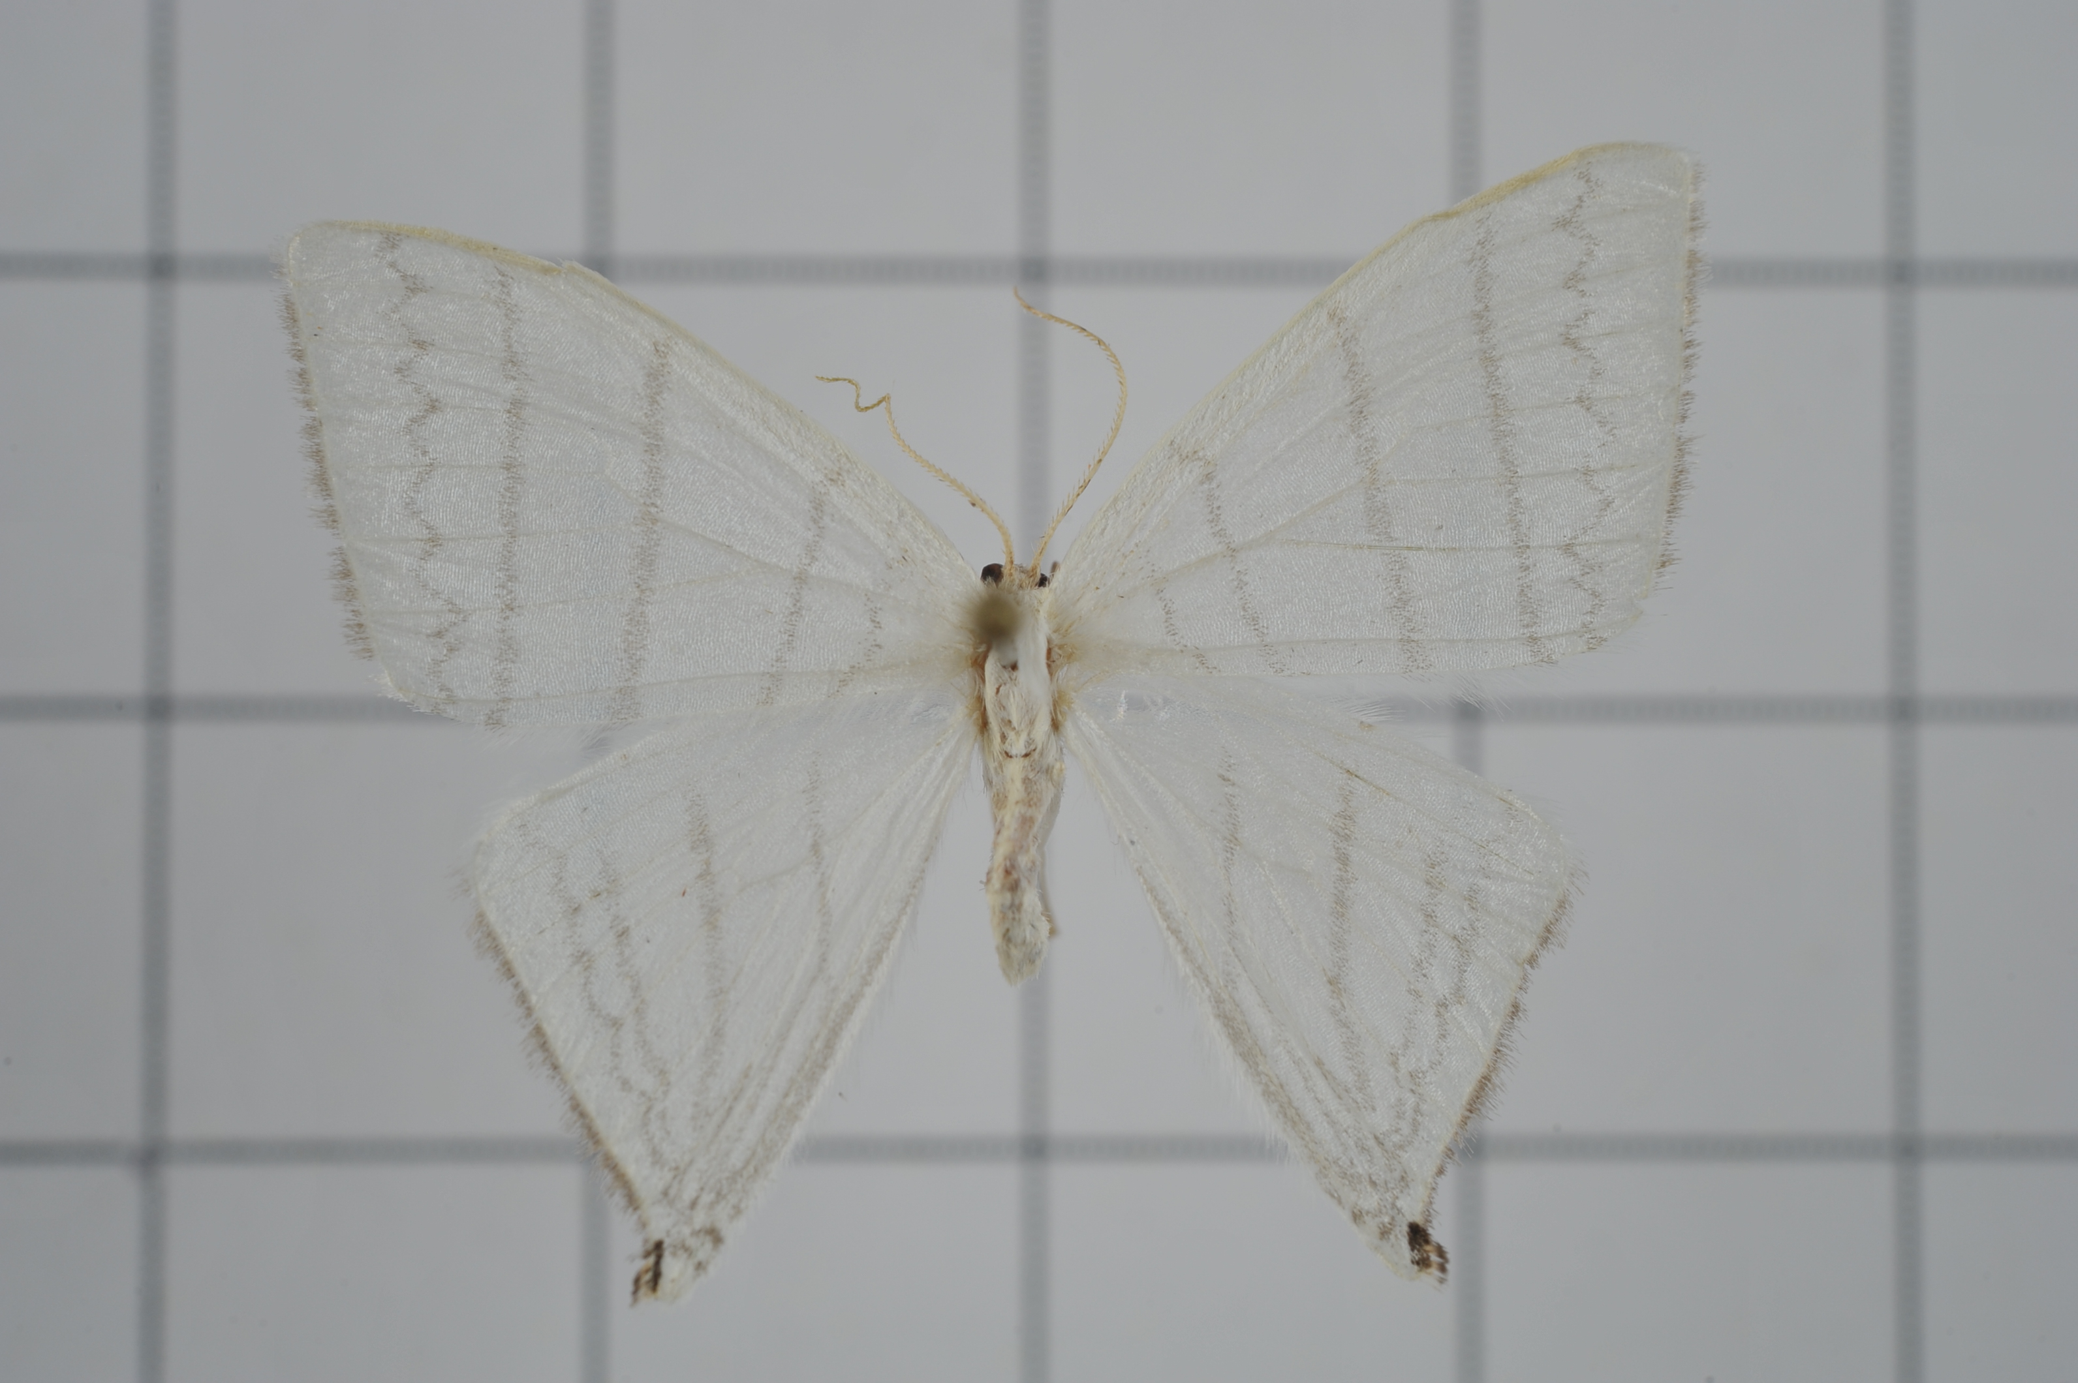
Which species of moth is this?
Ditrigona triangularia
